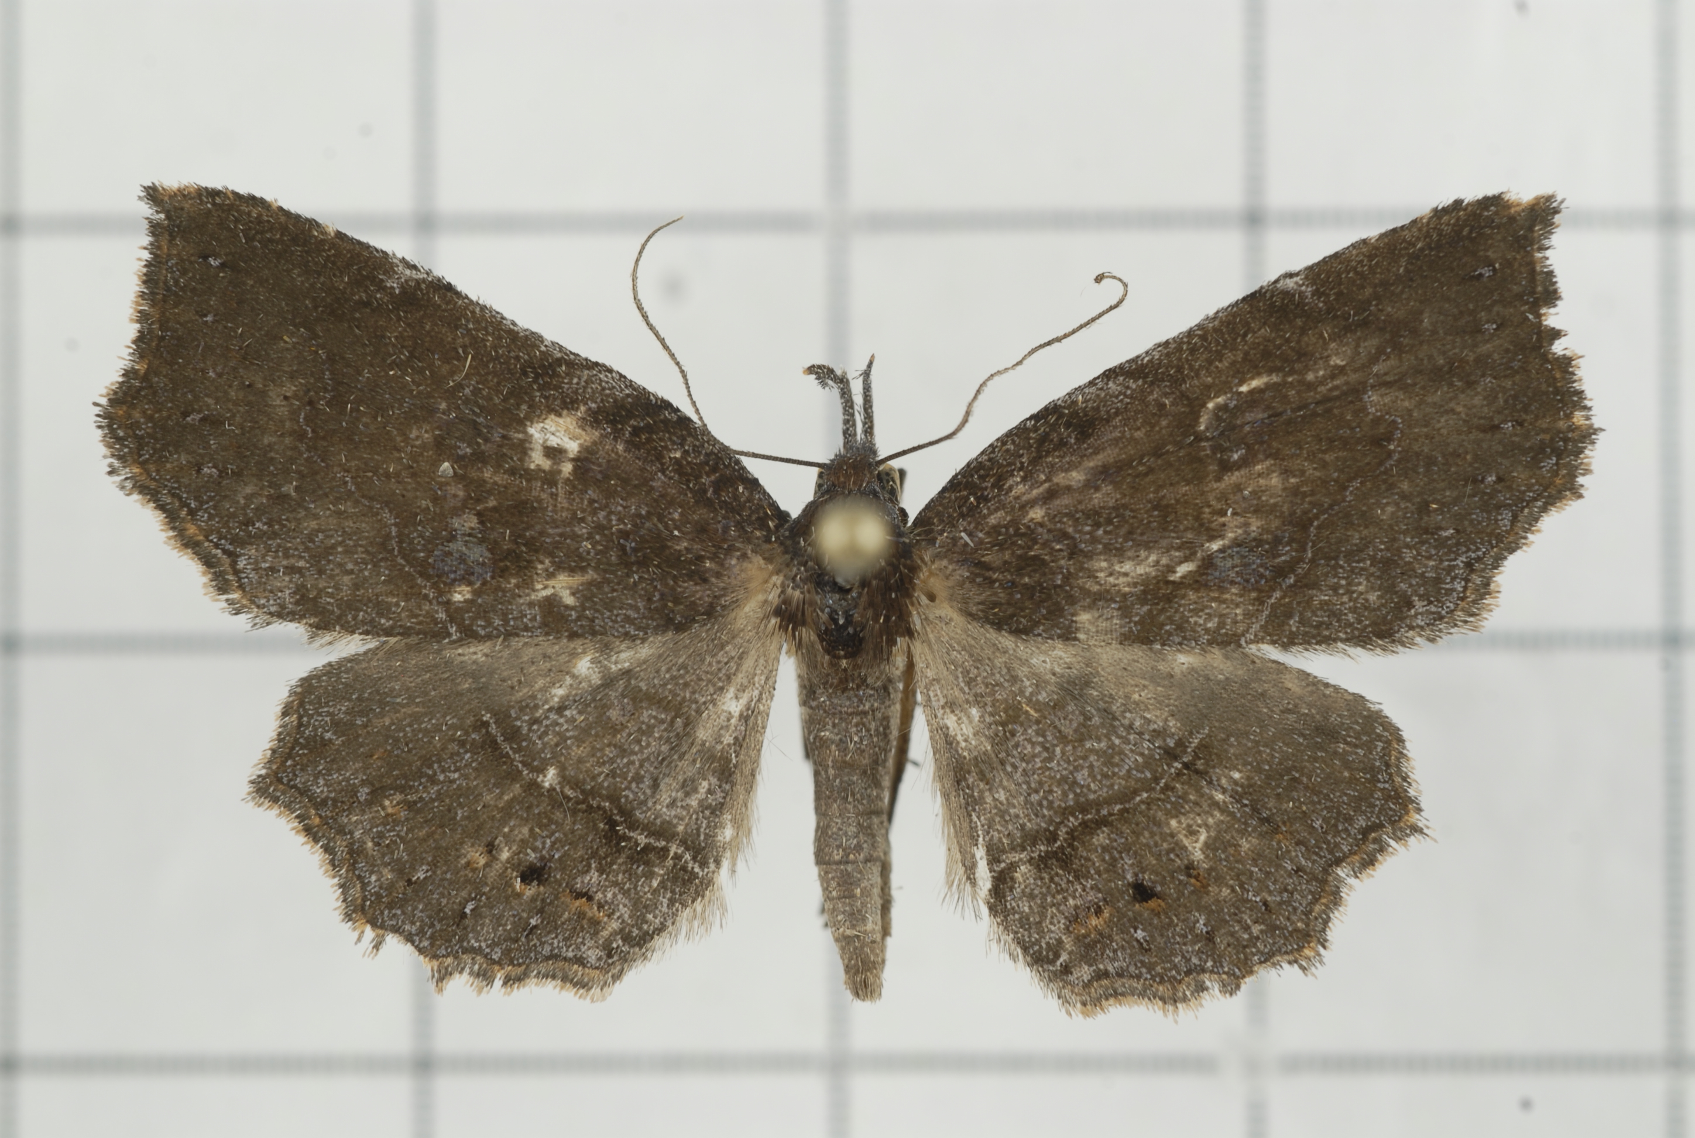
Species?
Eutrogia morosa
